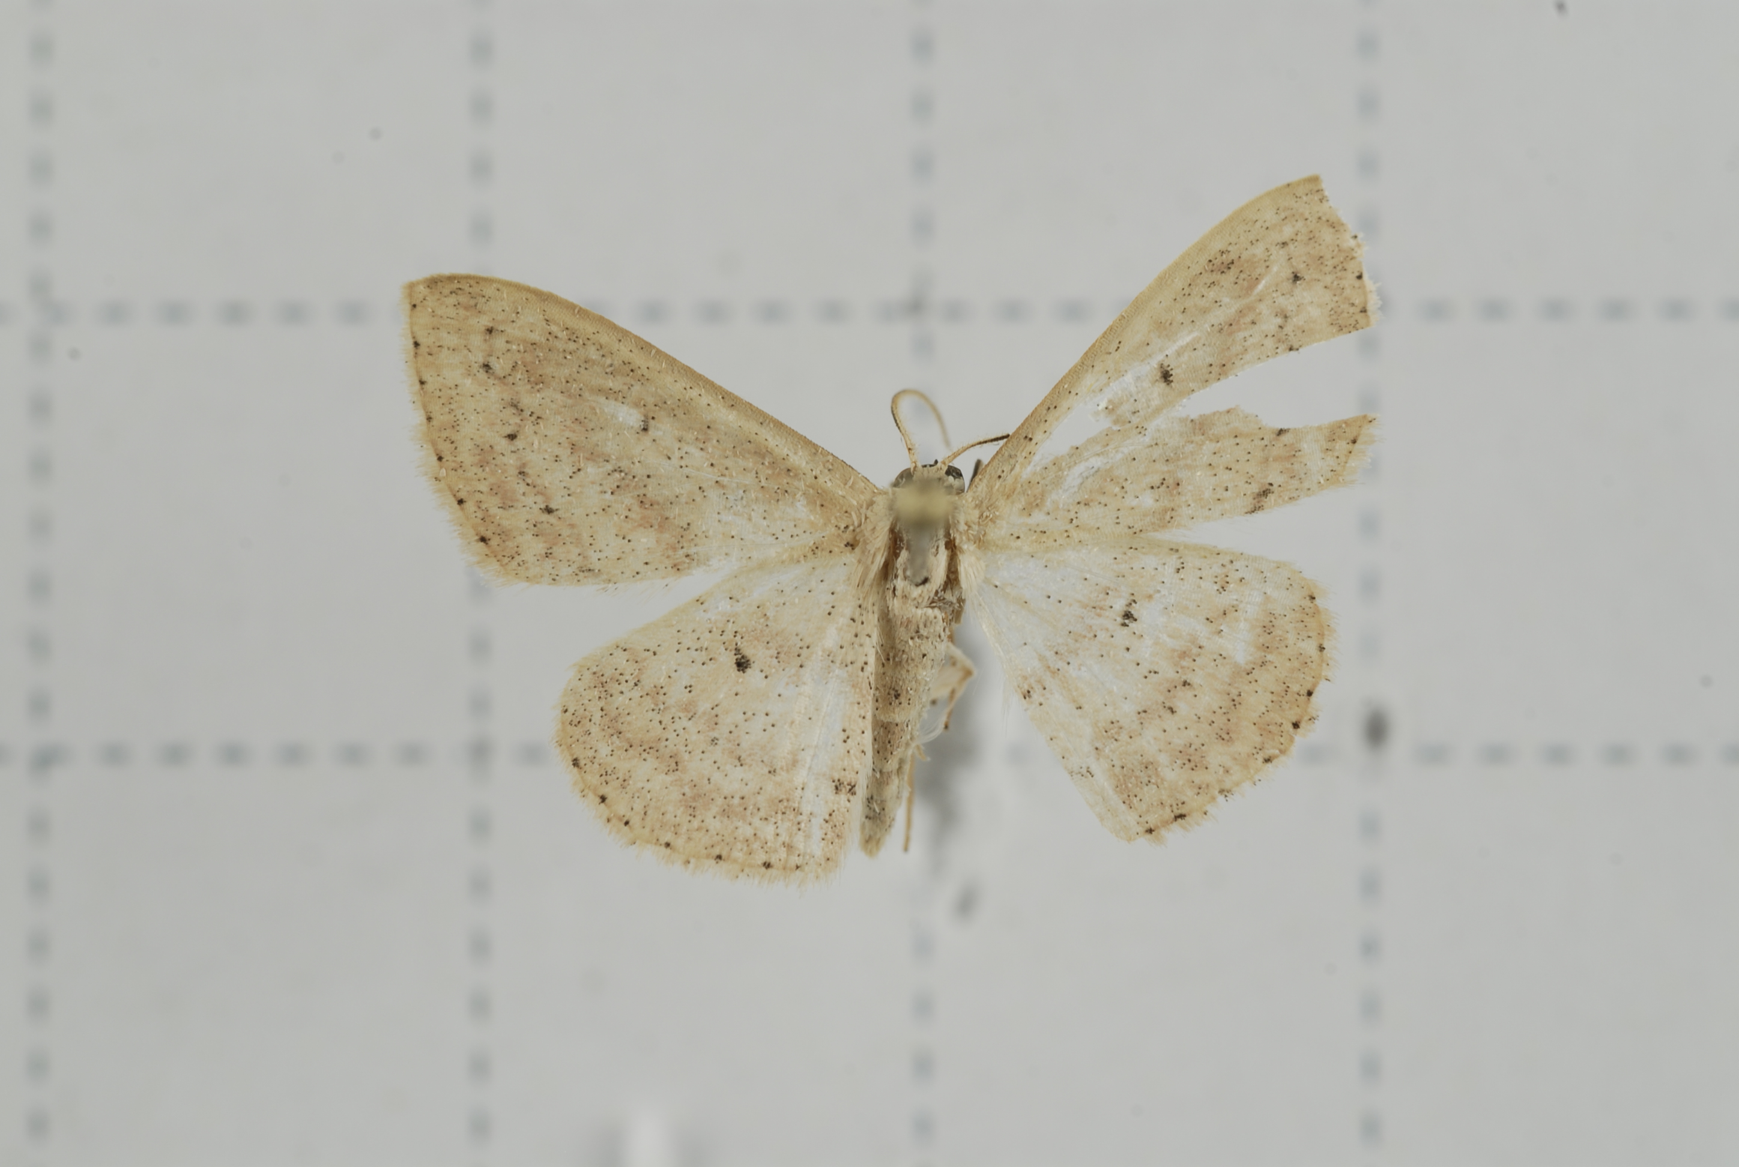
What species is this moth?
Scopula emma jordani
